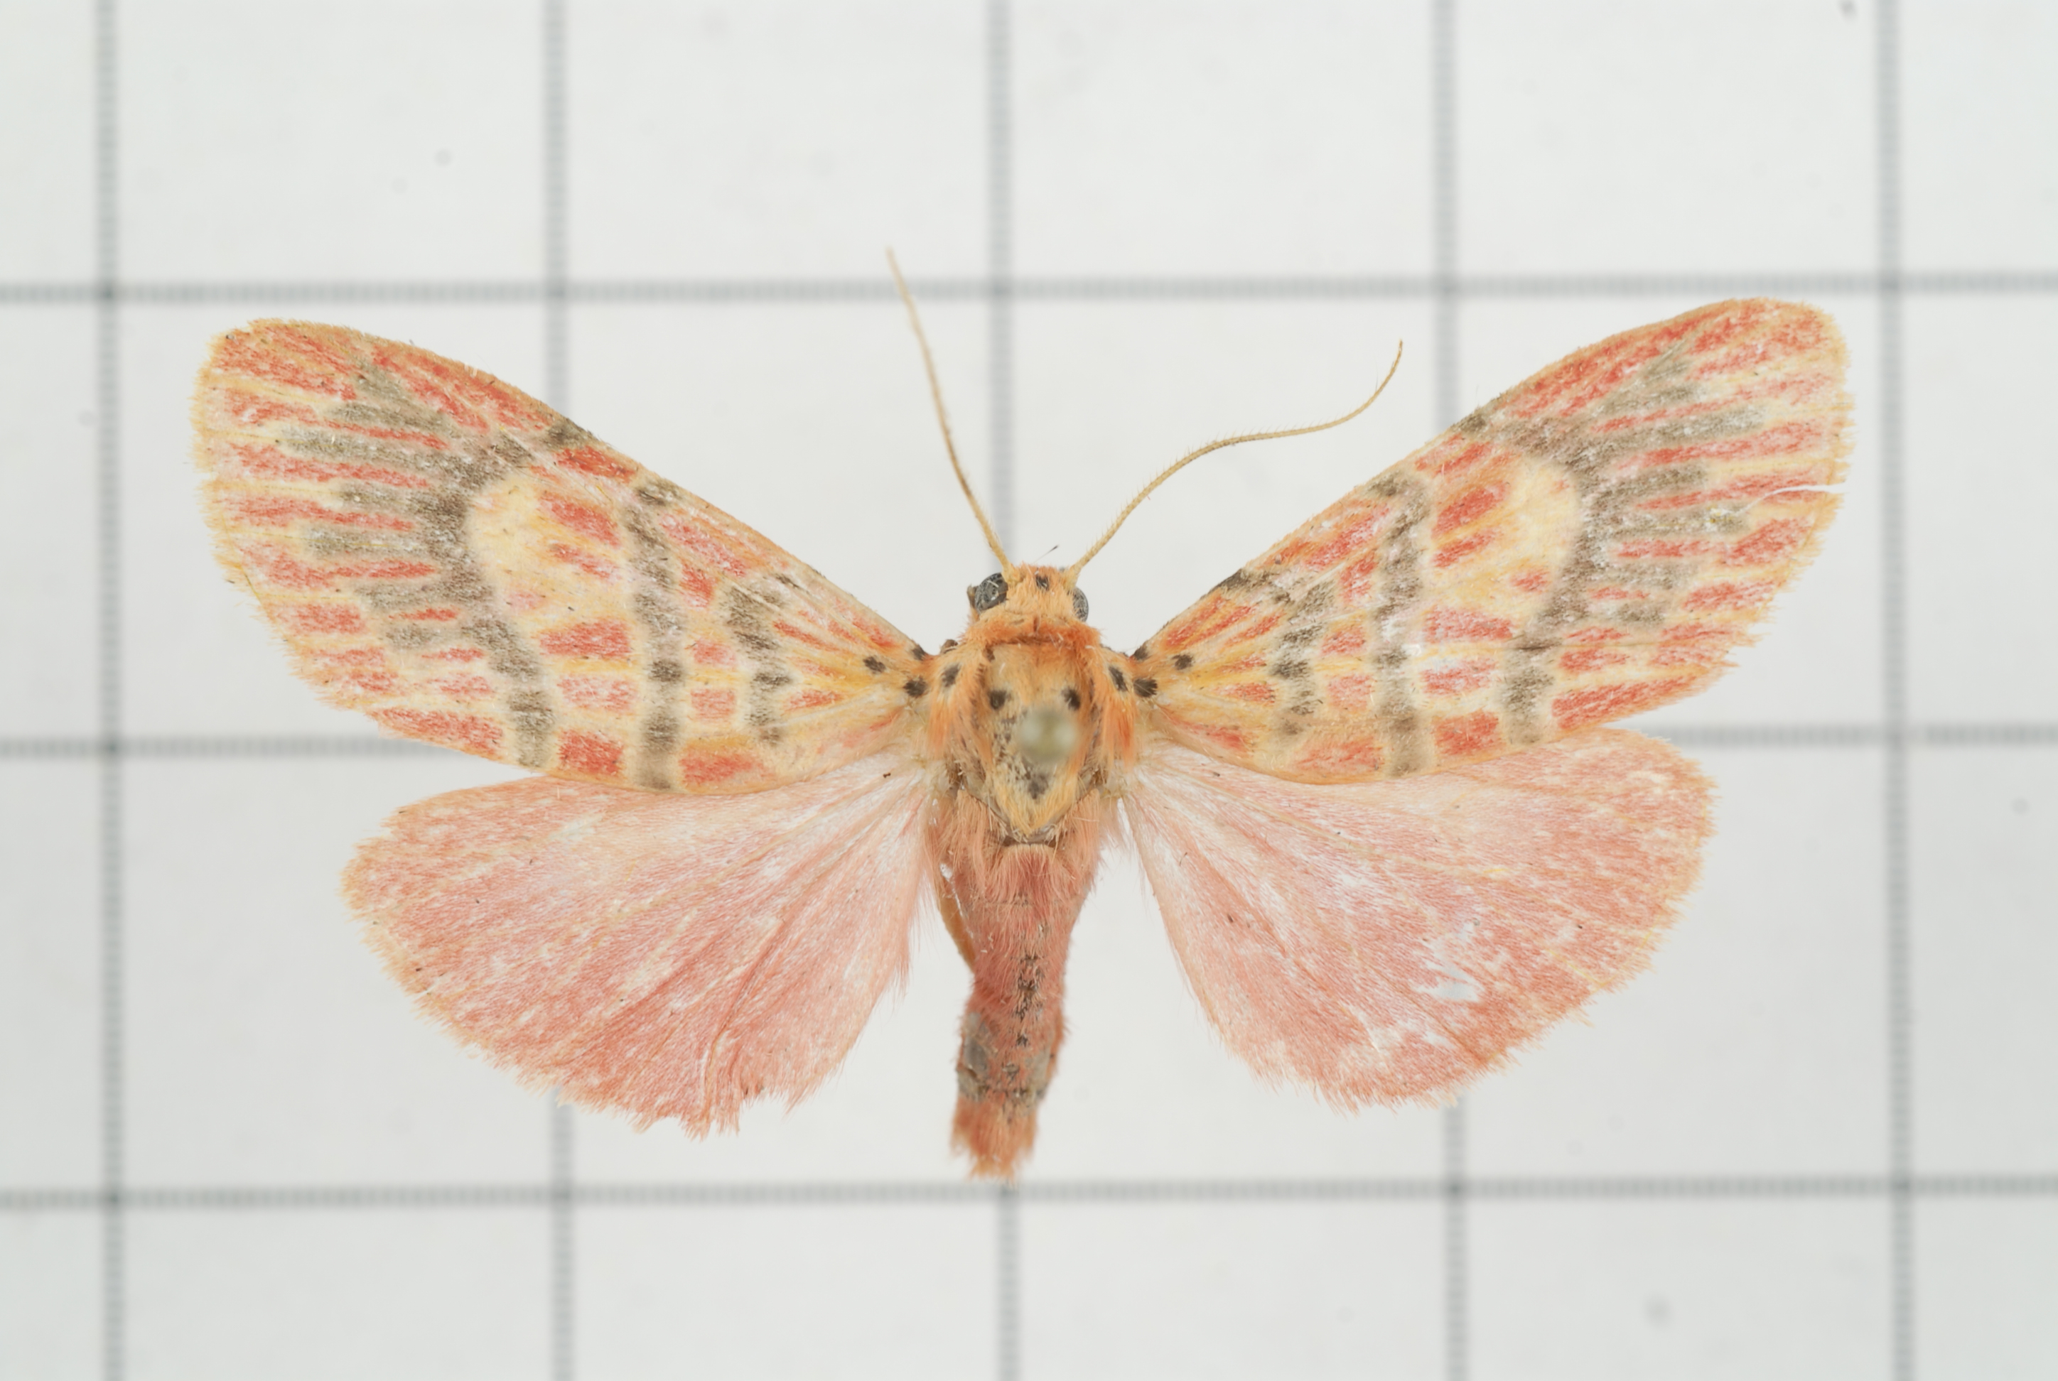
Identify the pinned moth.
Barsine sauteri
